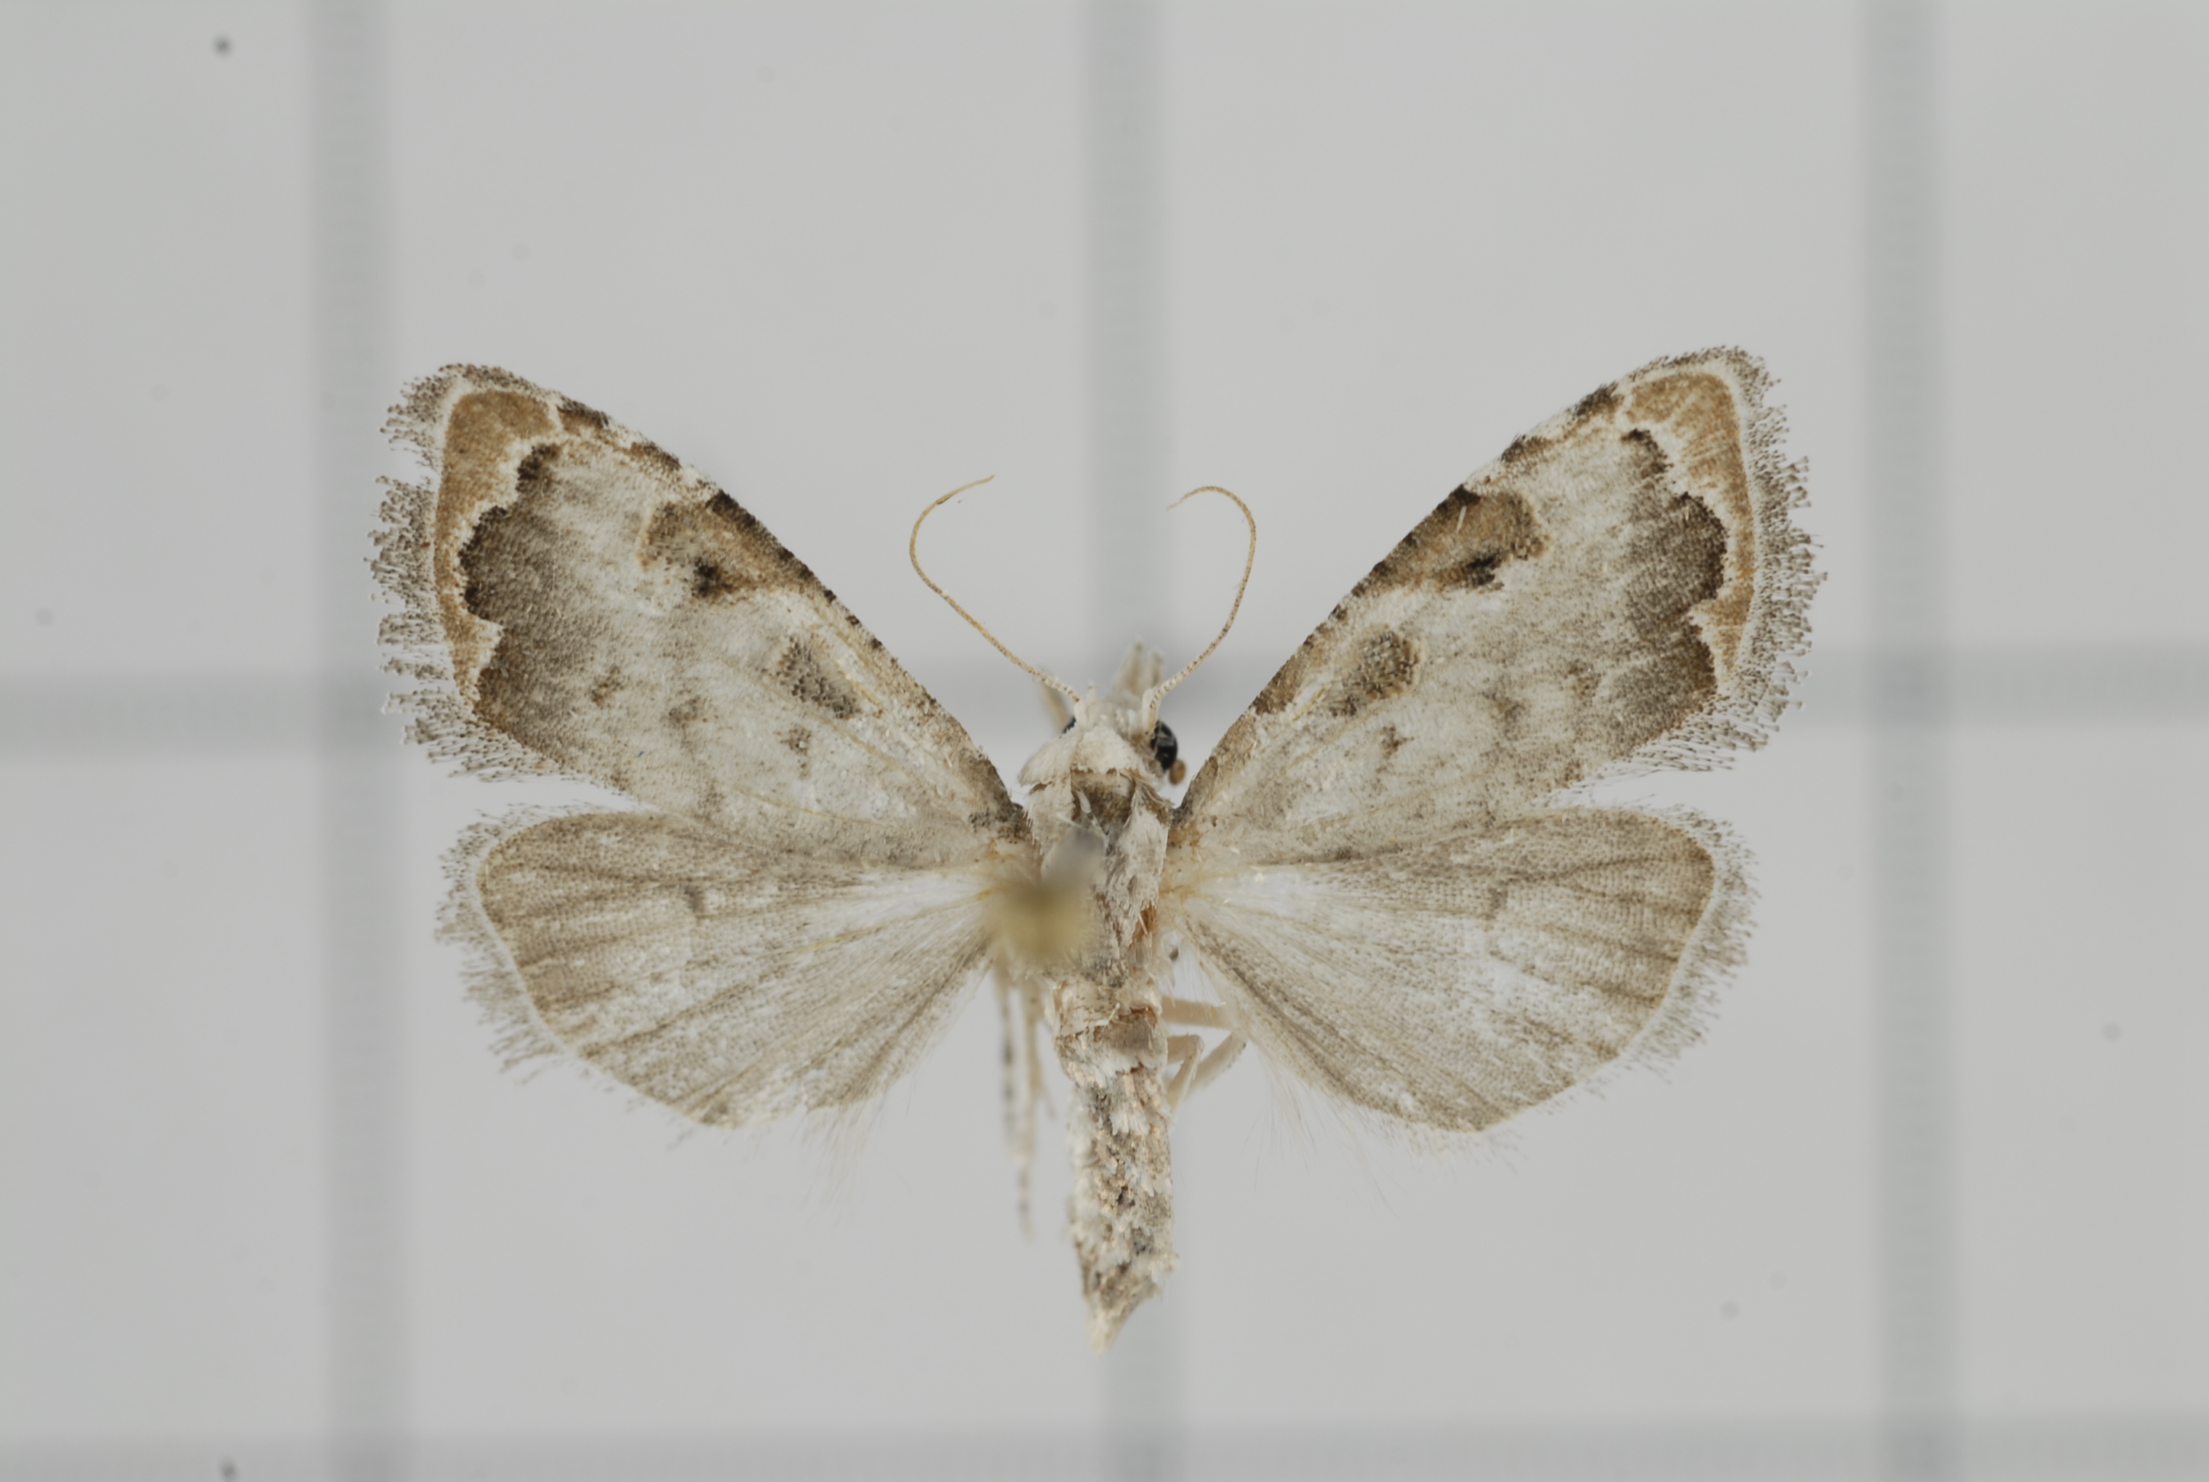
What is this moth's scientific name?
Nola marginata
